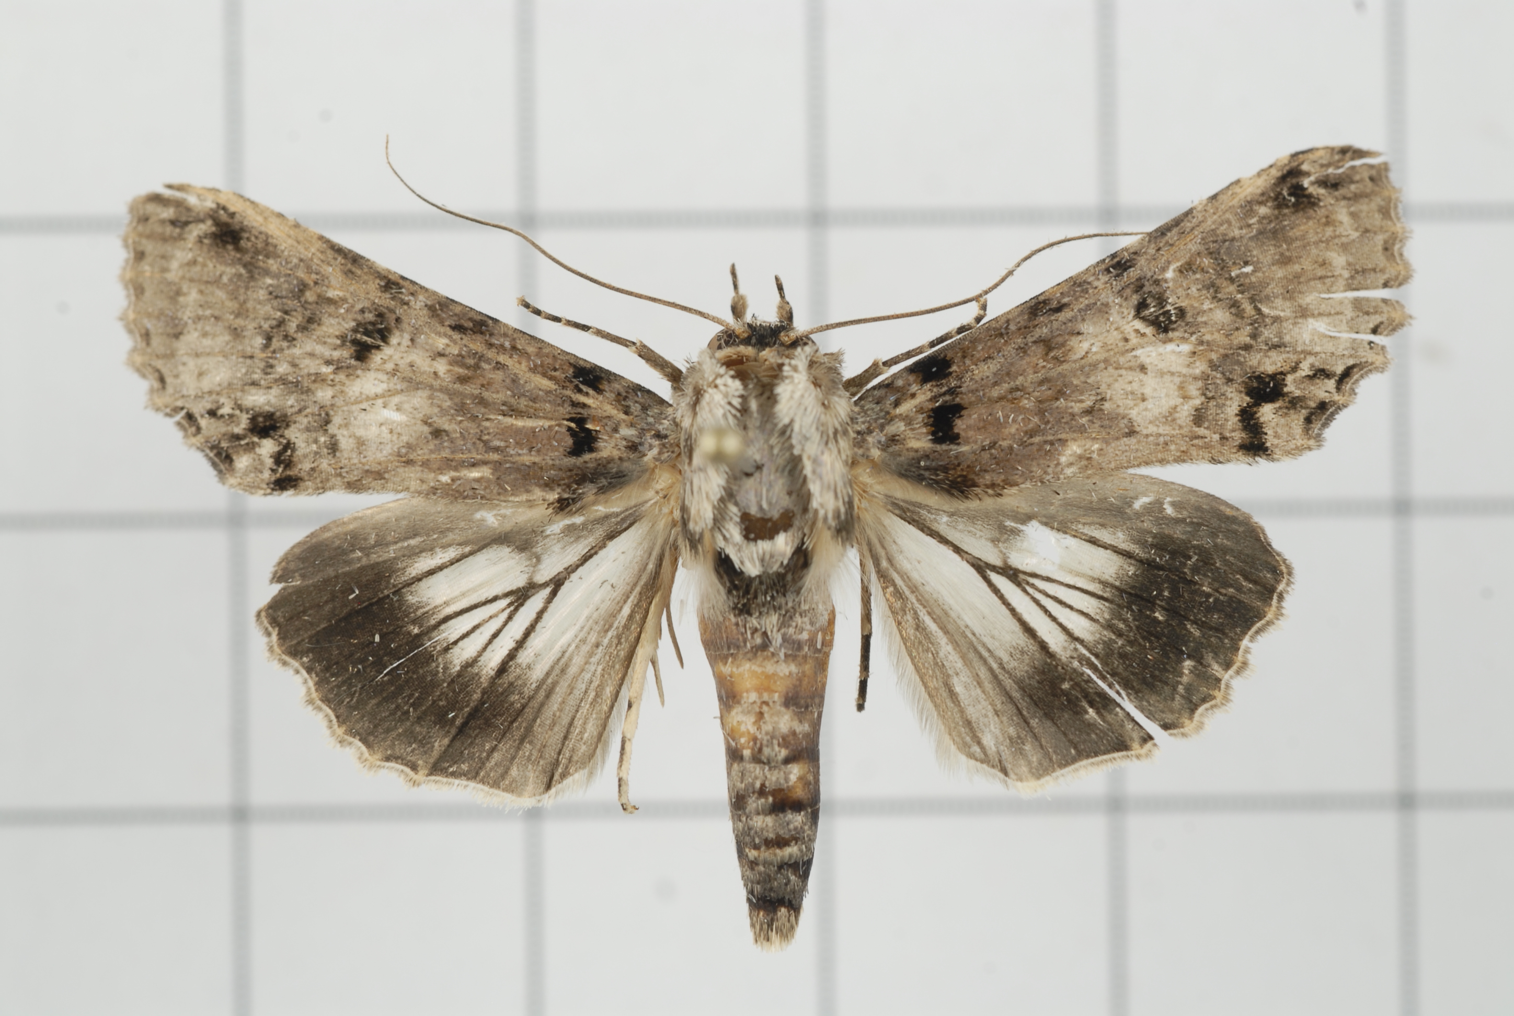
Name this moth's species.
Stictoptera macromma
